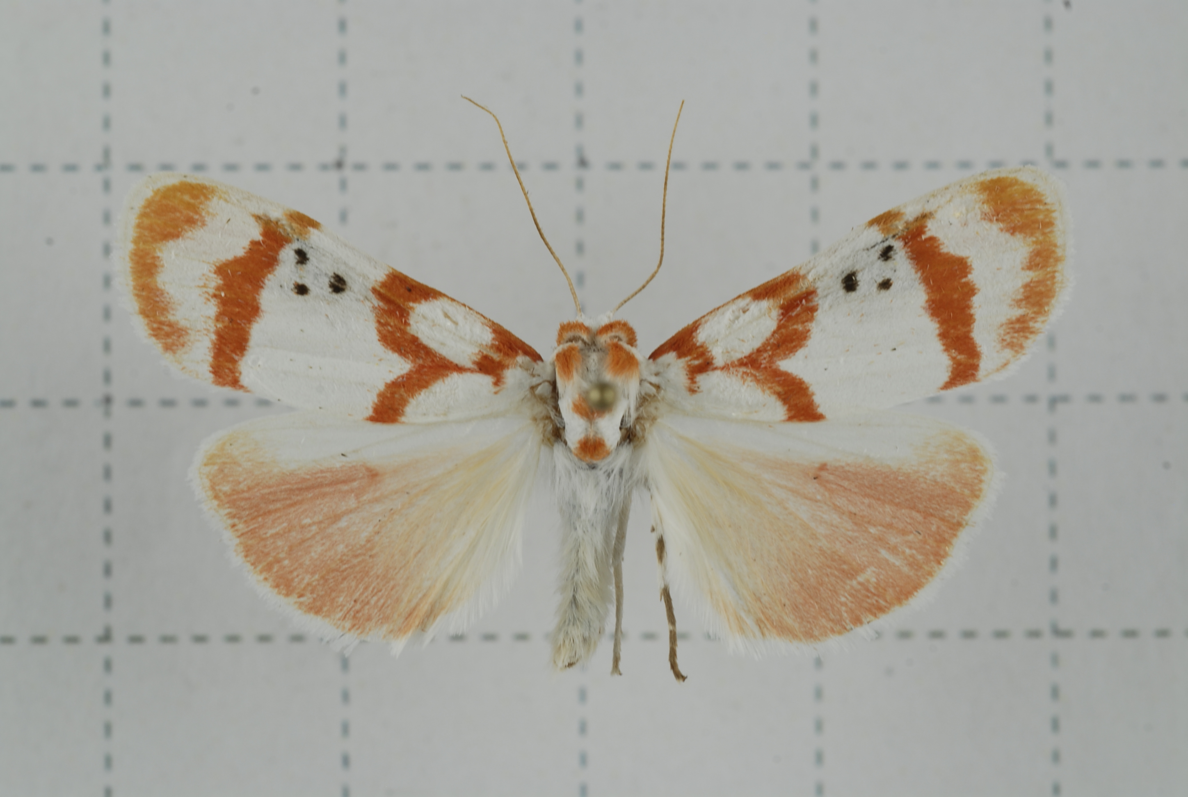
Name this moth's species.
Cyana formosana
